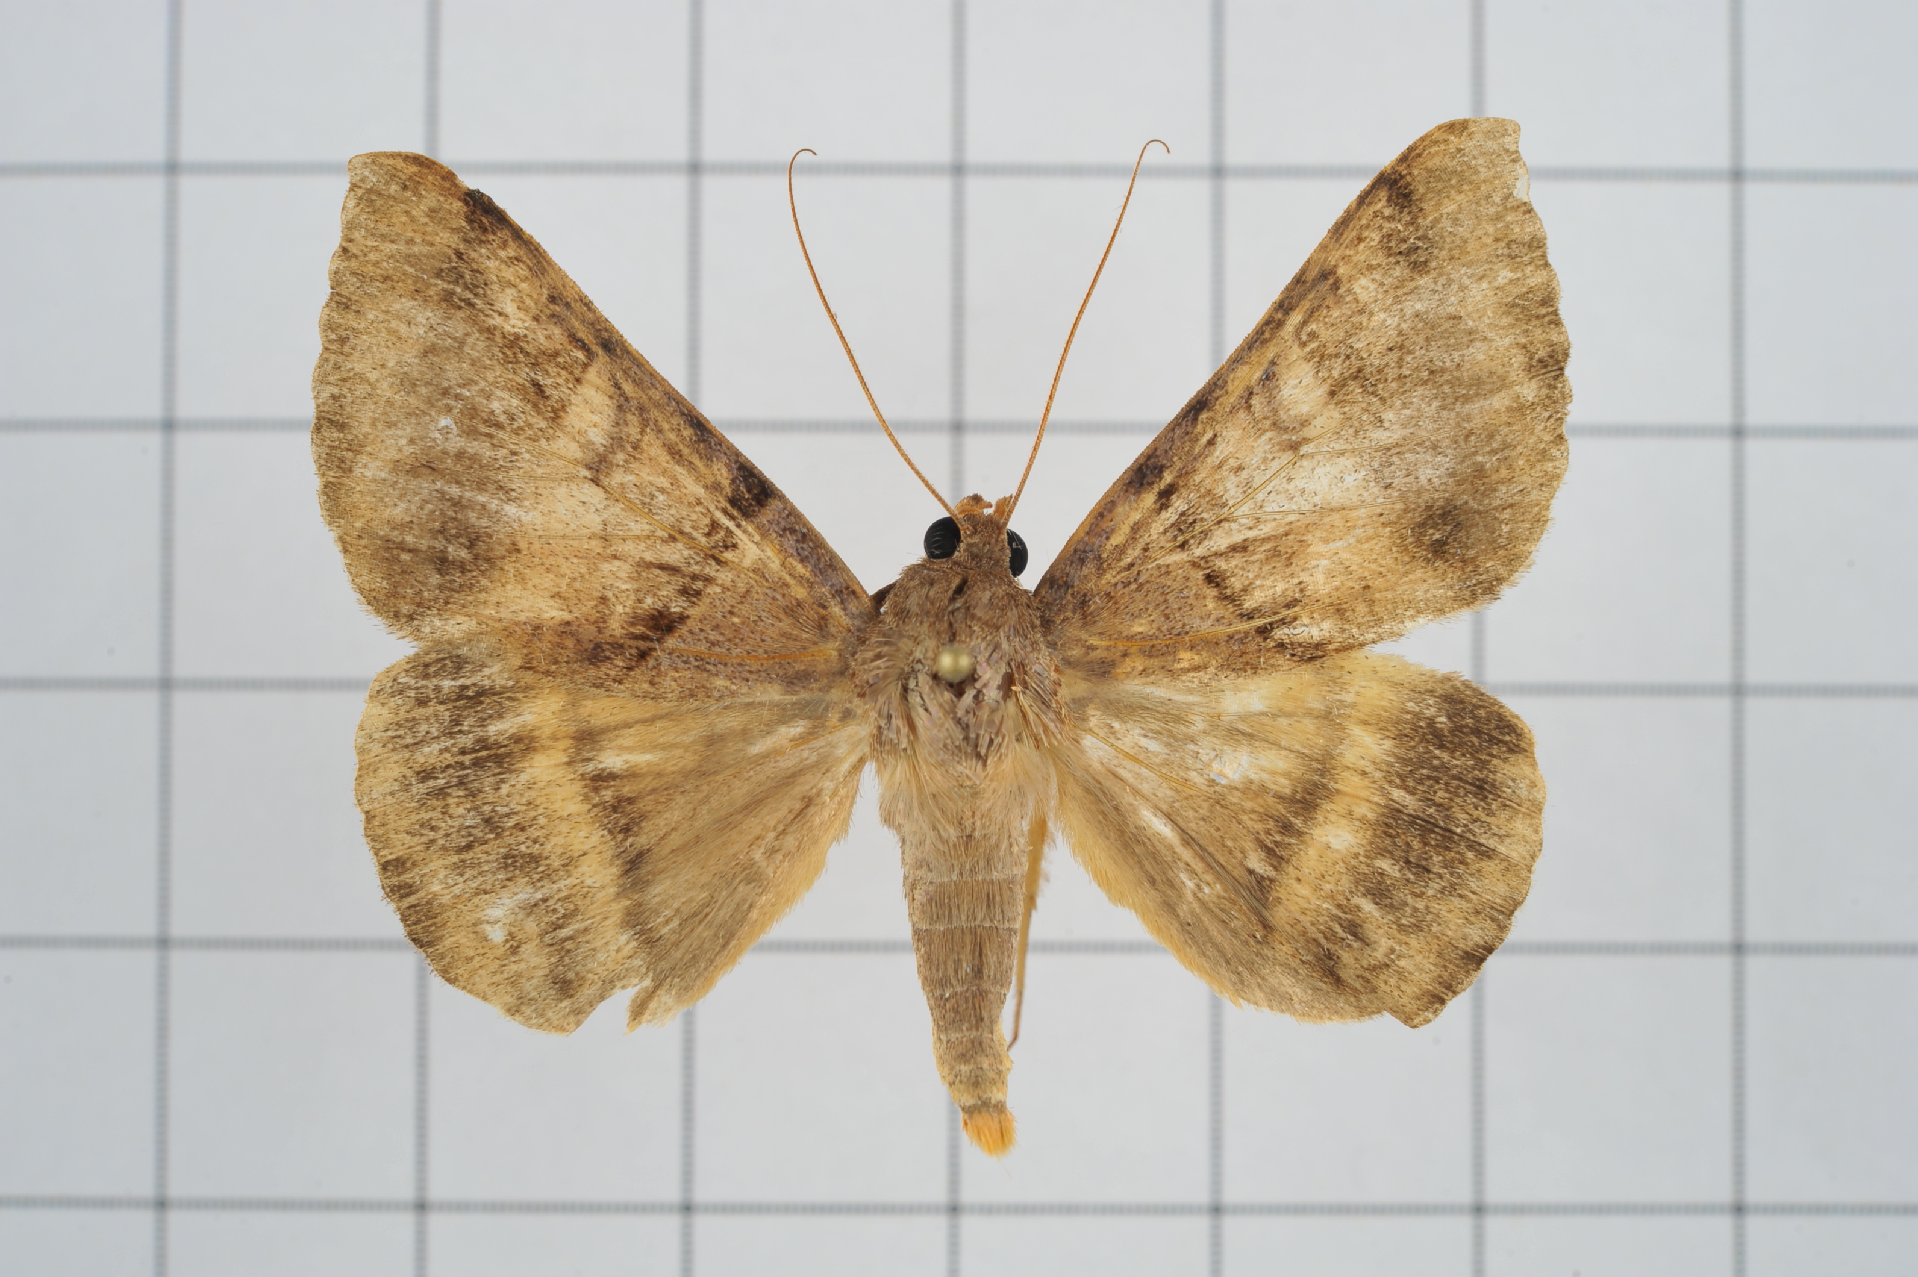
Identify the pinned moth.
Mocis undata
